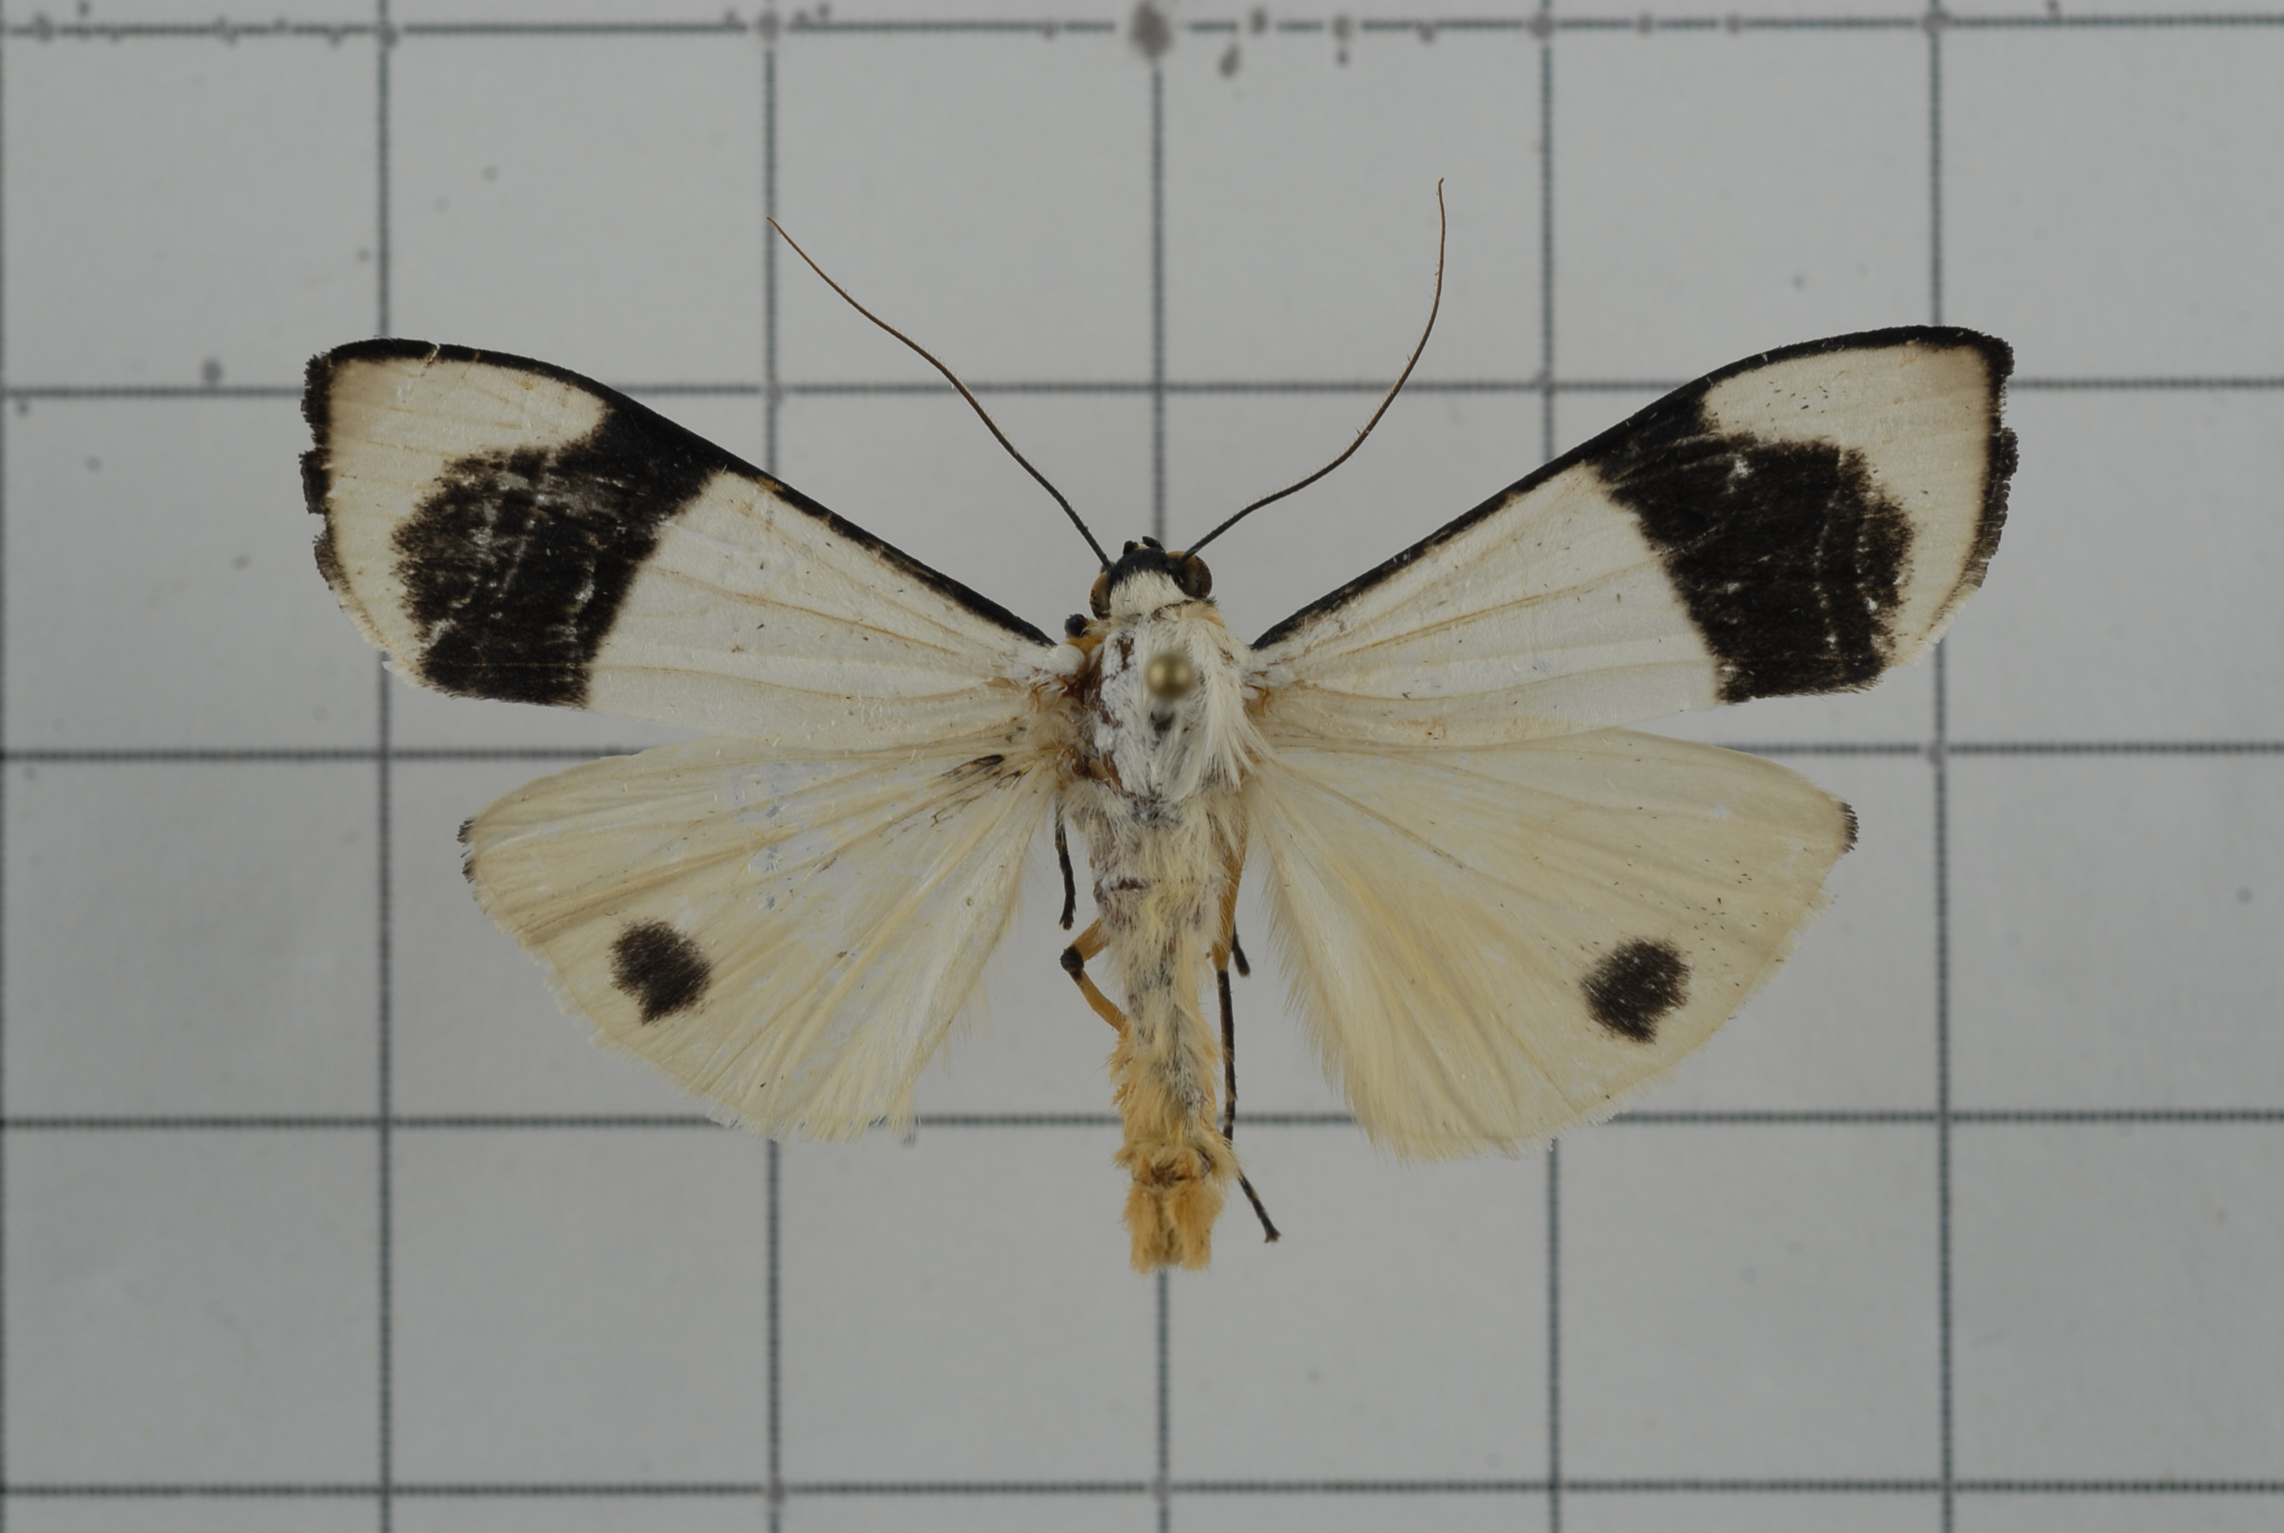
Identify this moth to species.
Vamuna alboluteora
